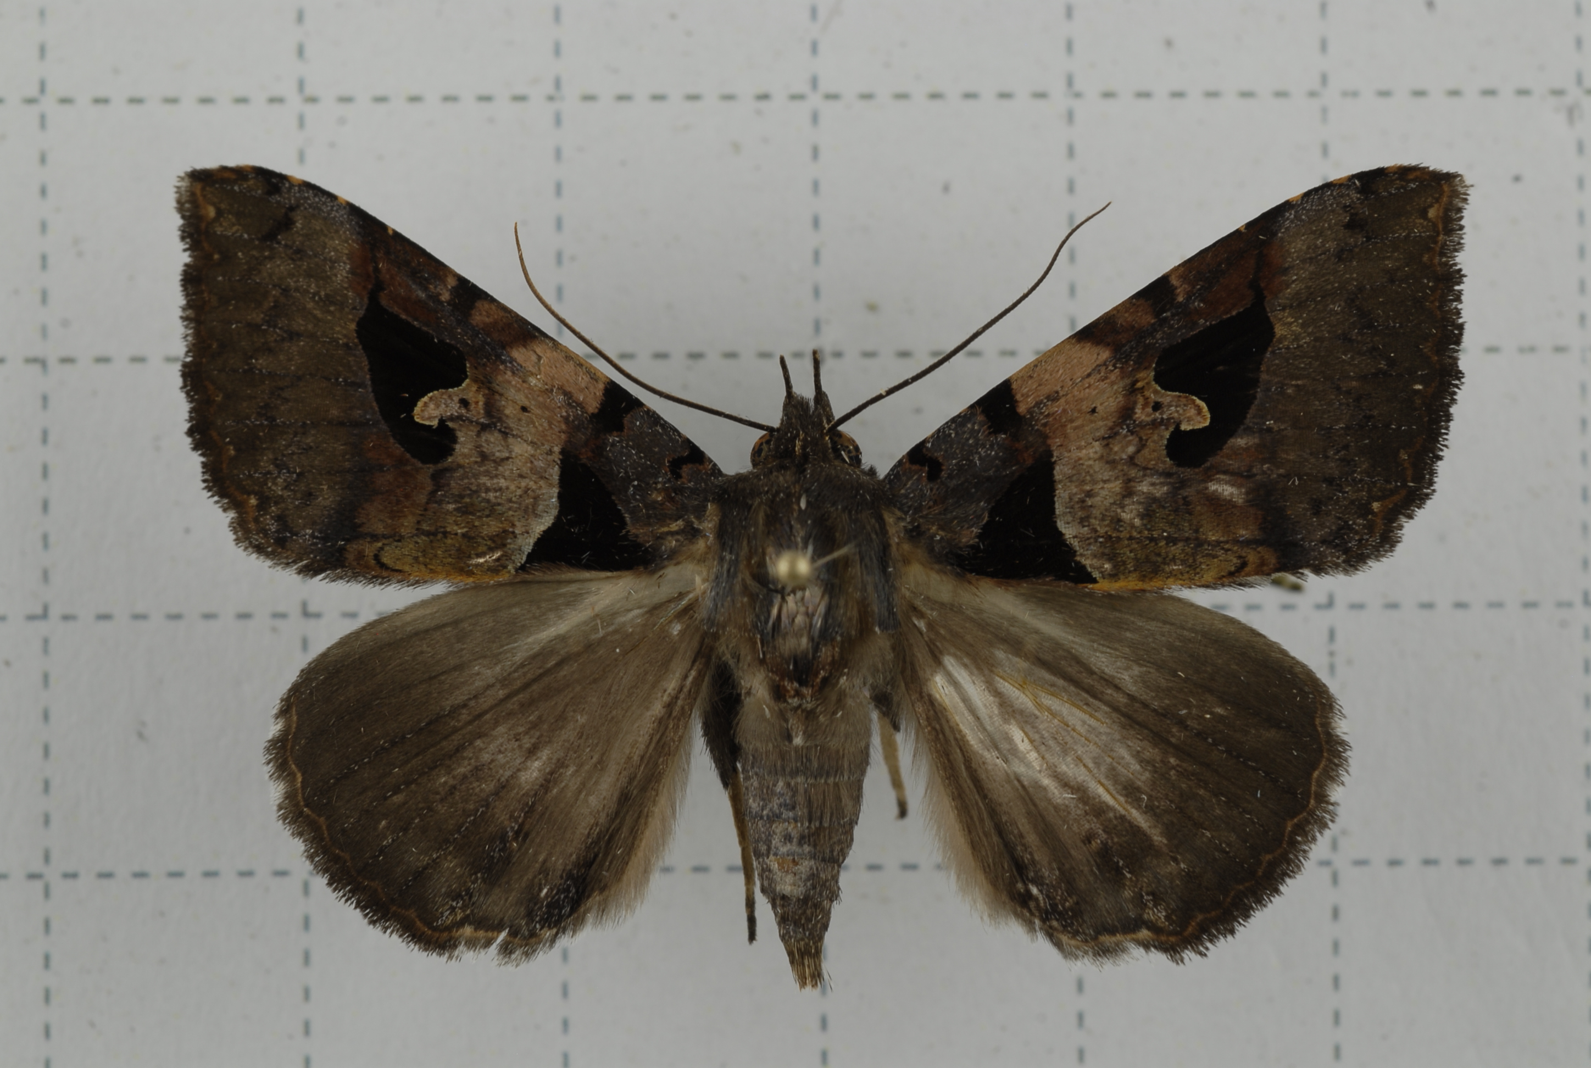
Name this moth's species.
Avatha chinensis
